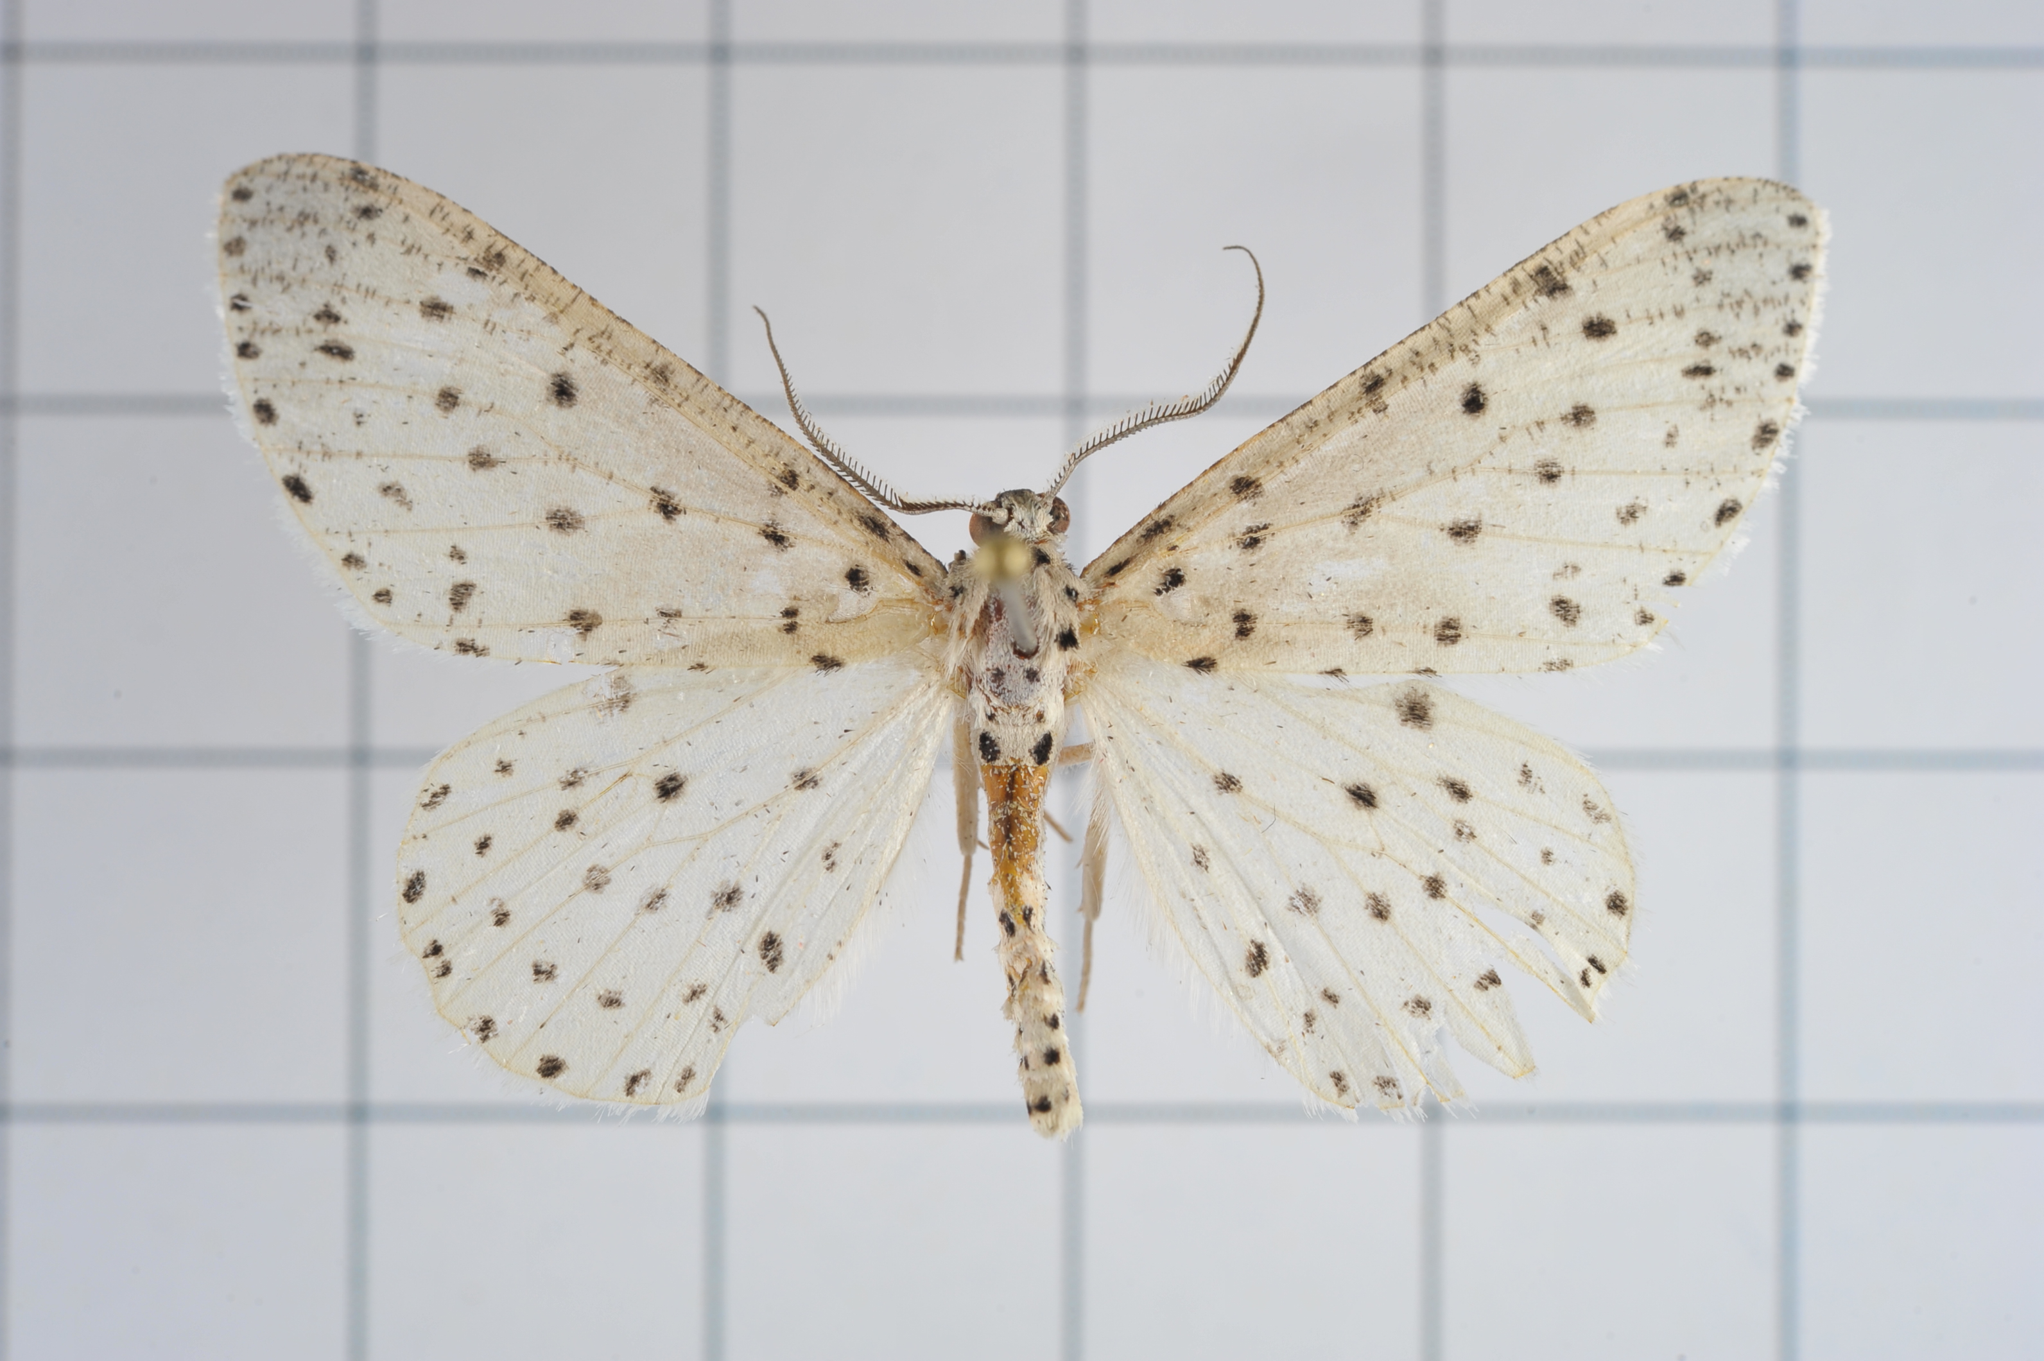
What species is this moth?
Xenoplia trivialis
